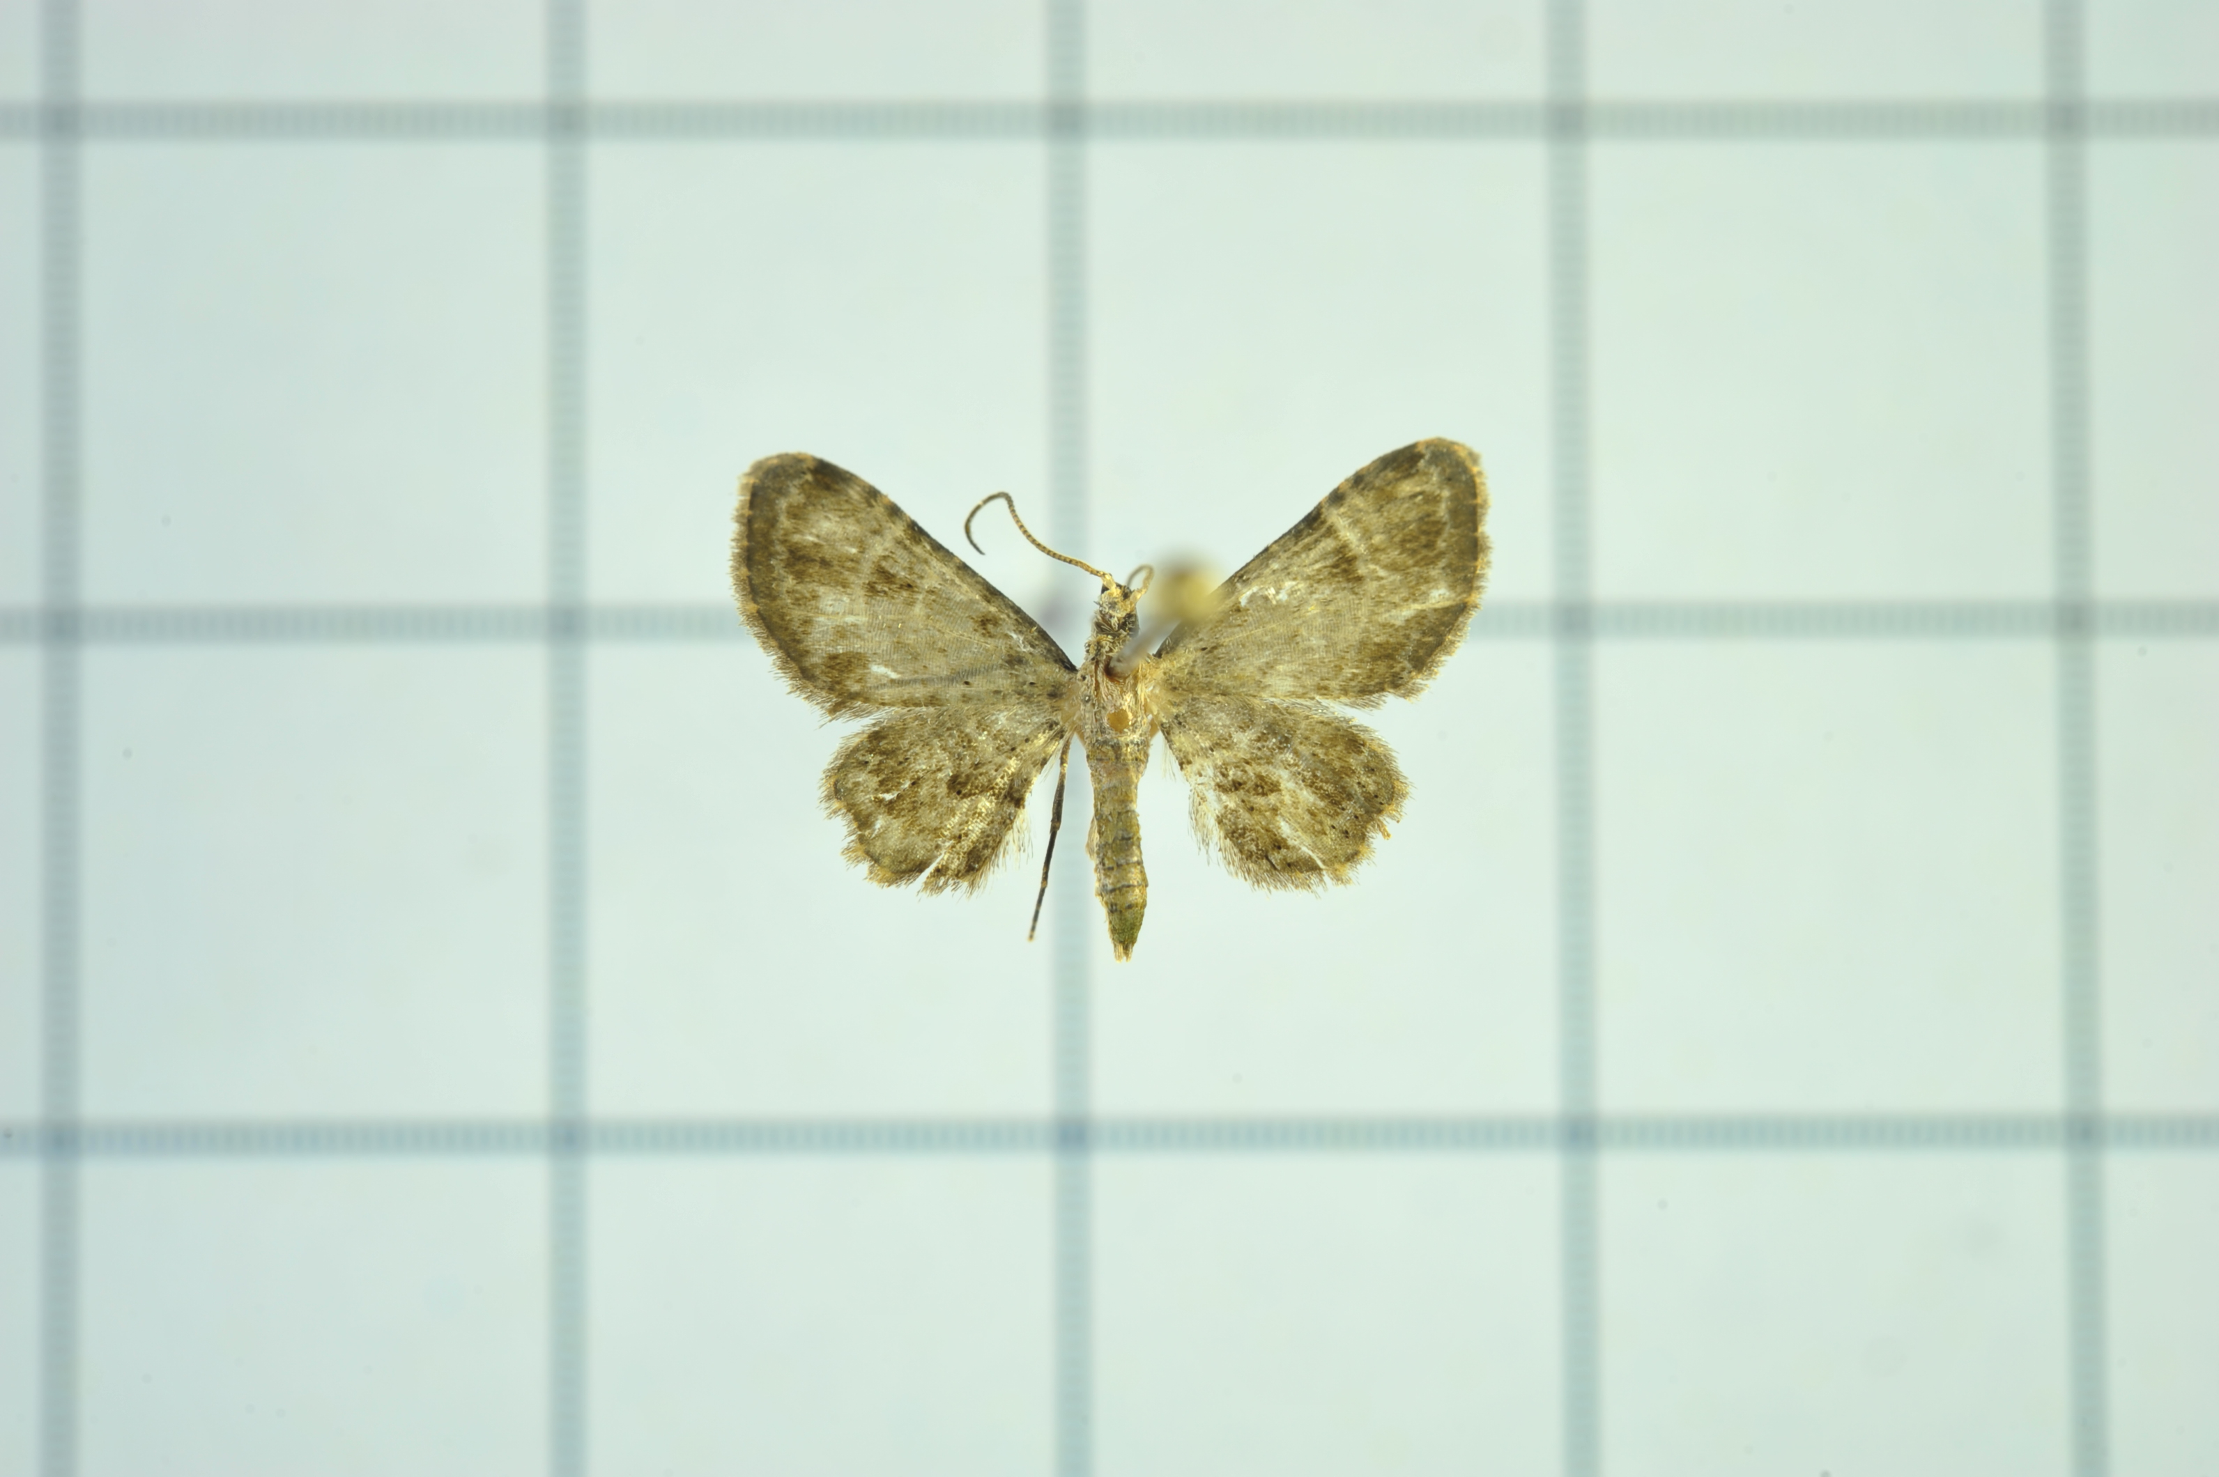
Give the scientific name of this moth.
Bosara kadooriensis
